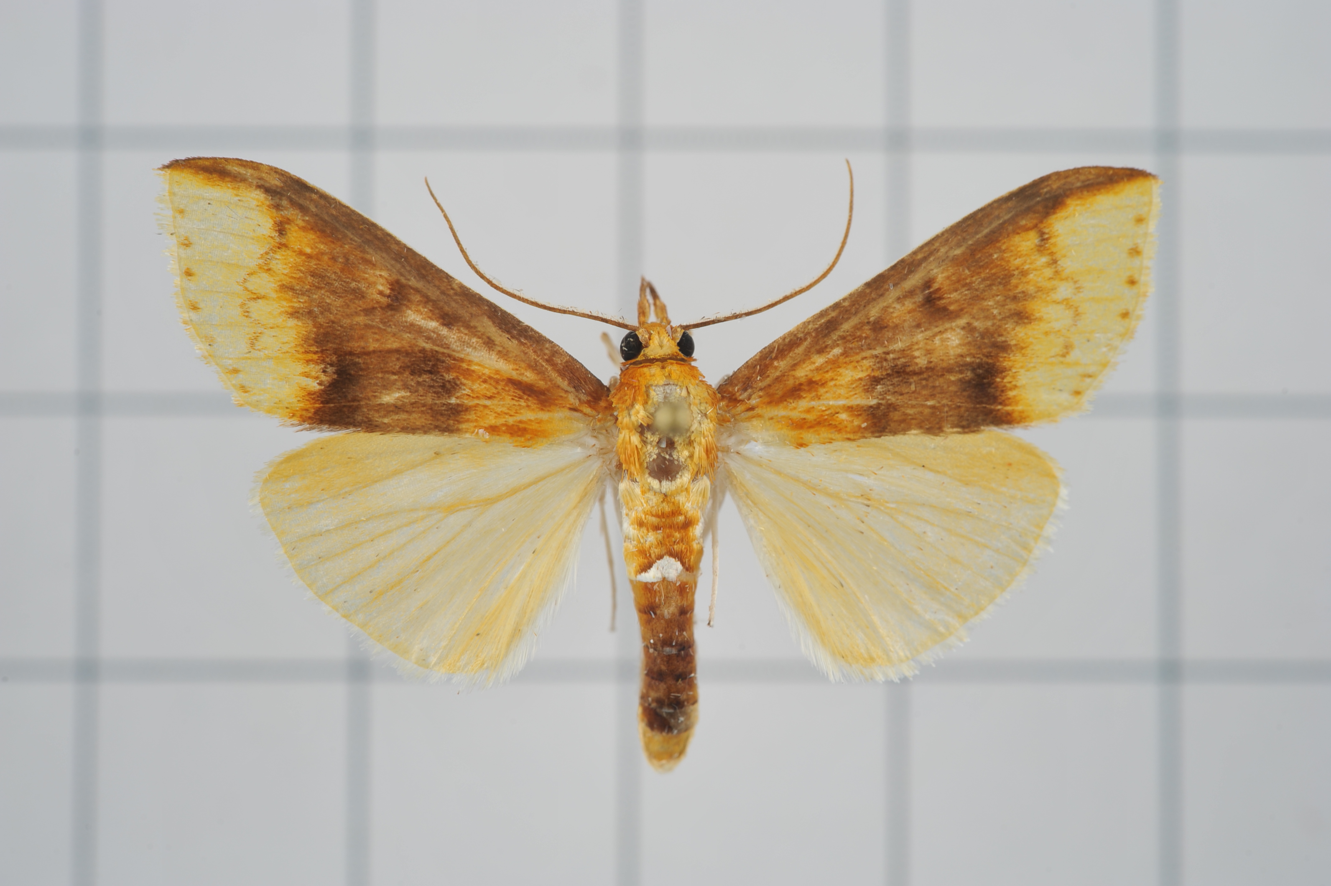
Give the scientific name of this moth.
Lipararchis tranquillalis
